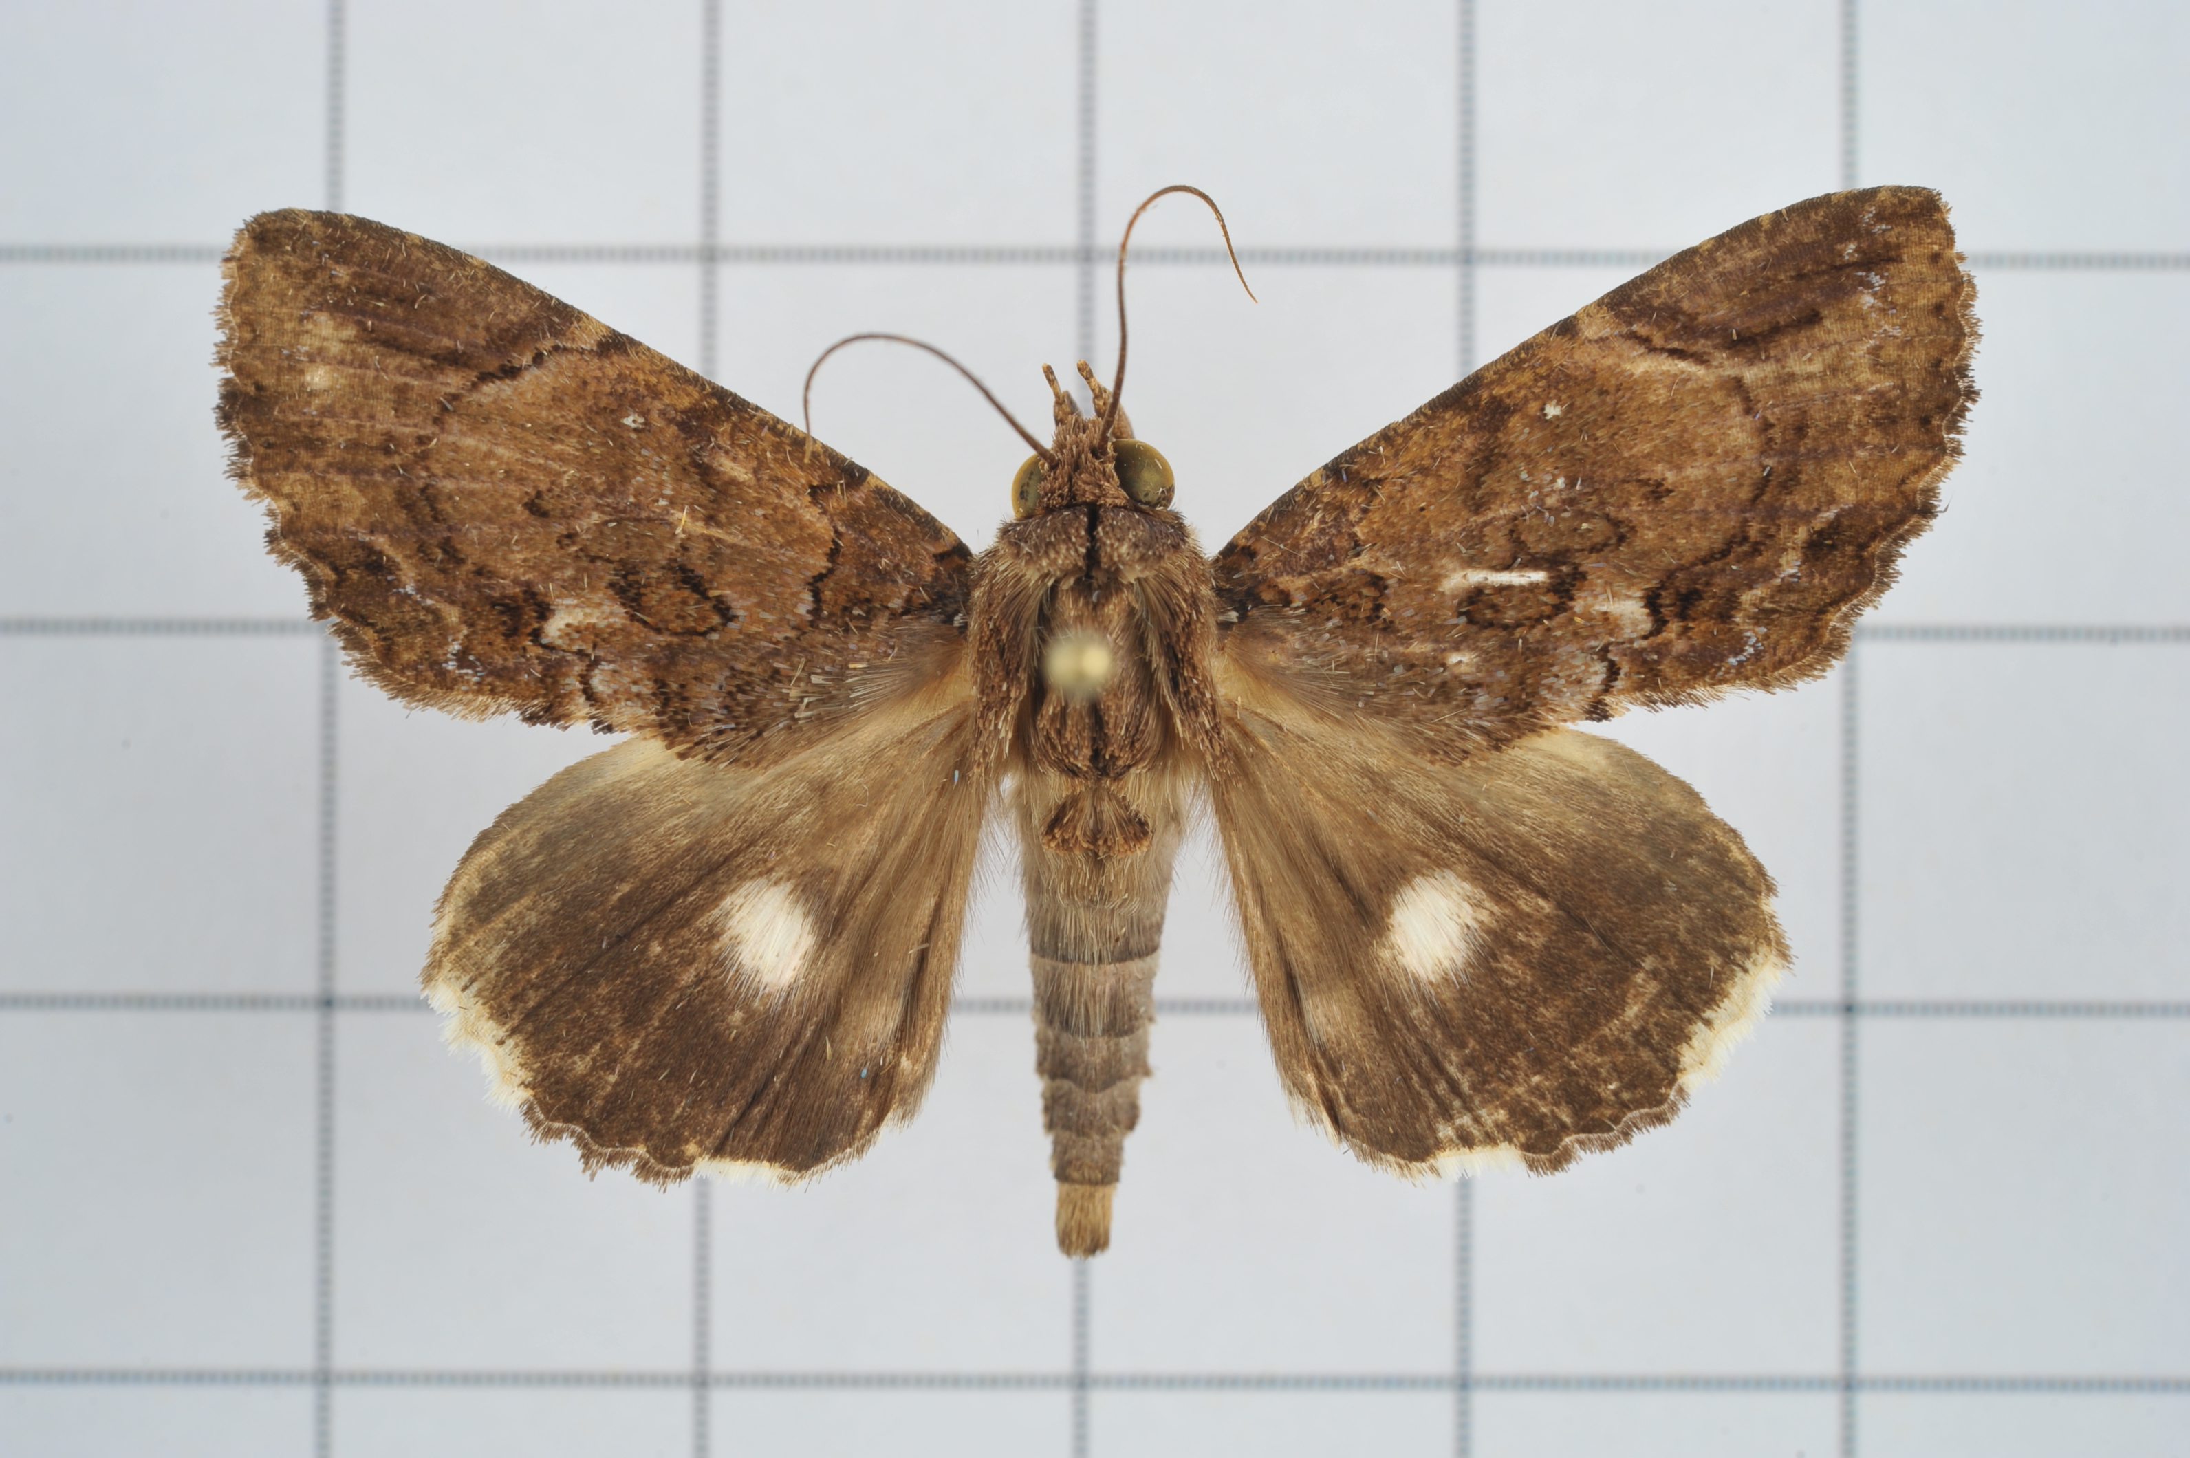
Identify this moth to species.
Ercheia cyllaria
